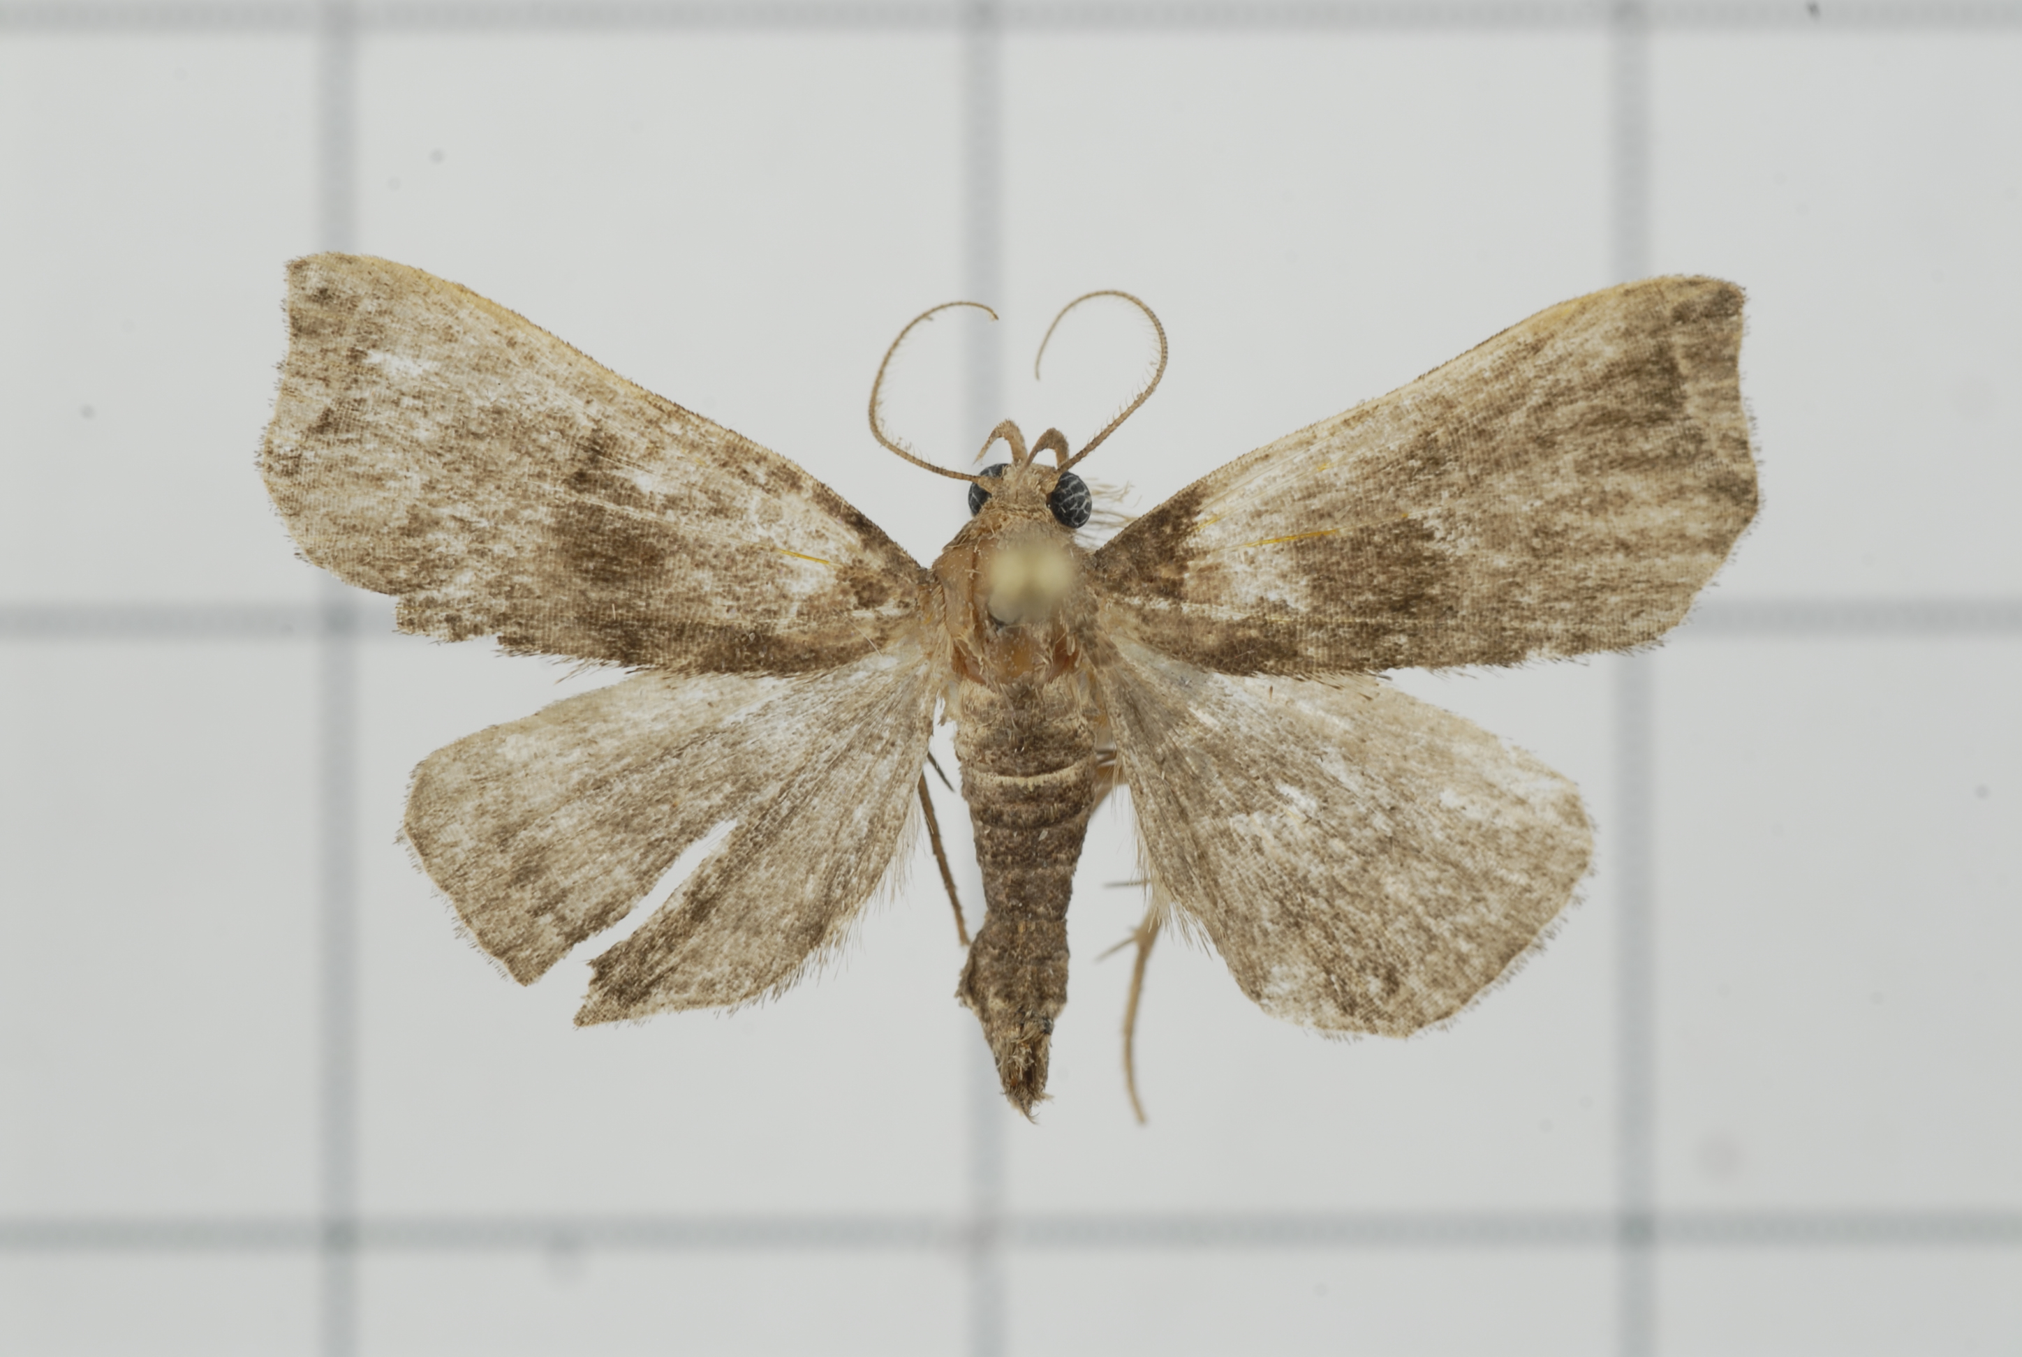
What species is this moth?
Hipoepa biasalis
